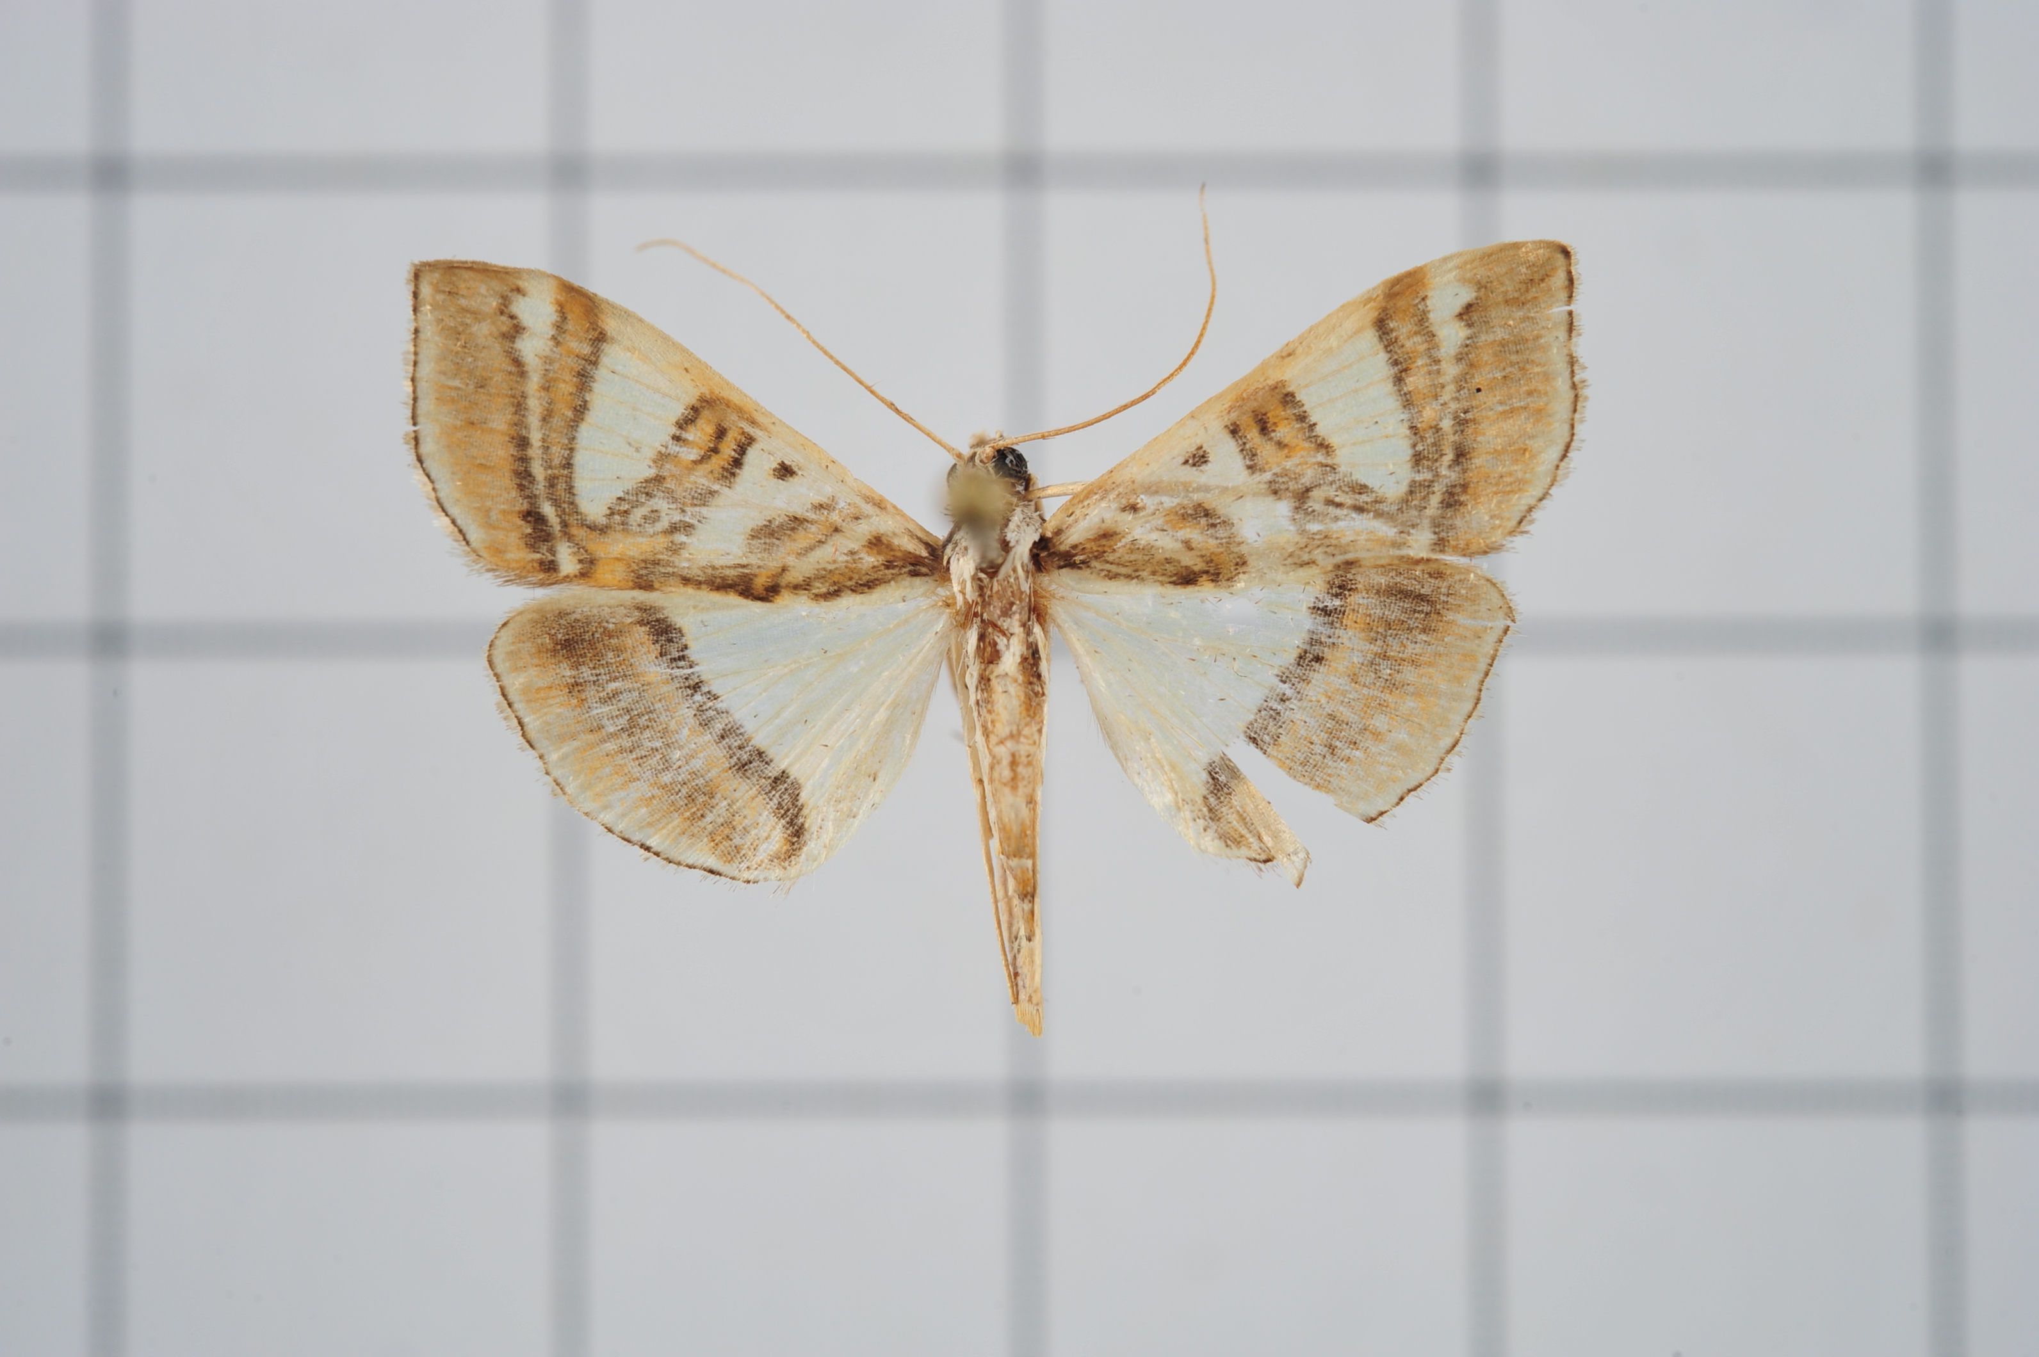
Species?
Glyphodes duplicalis
